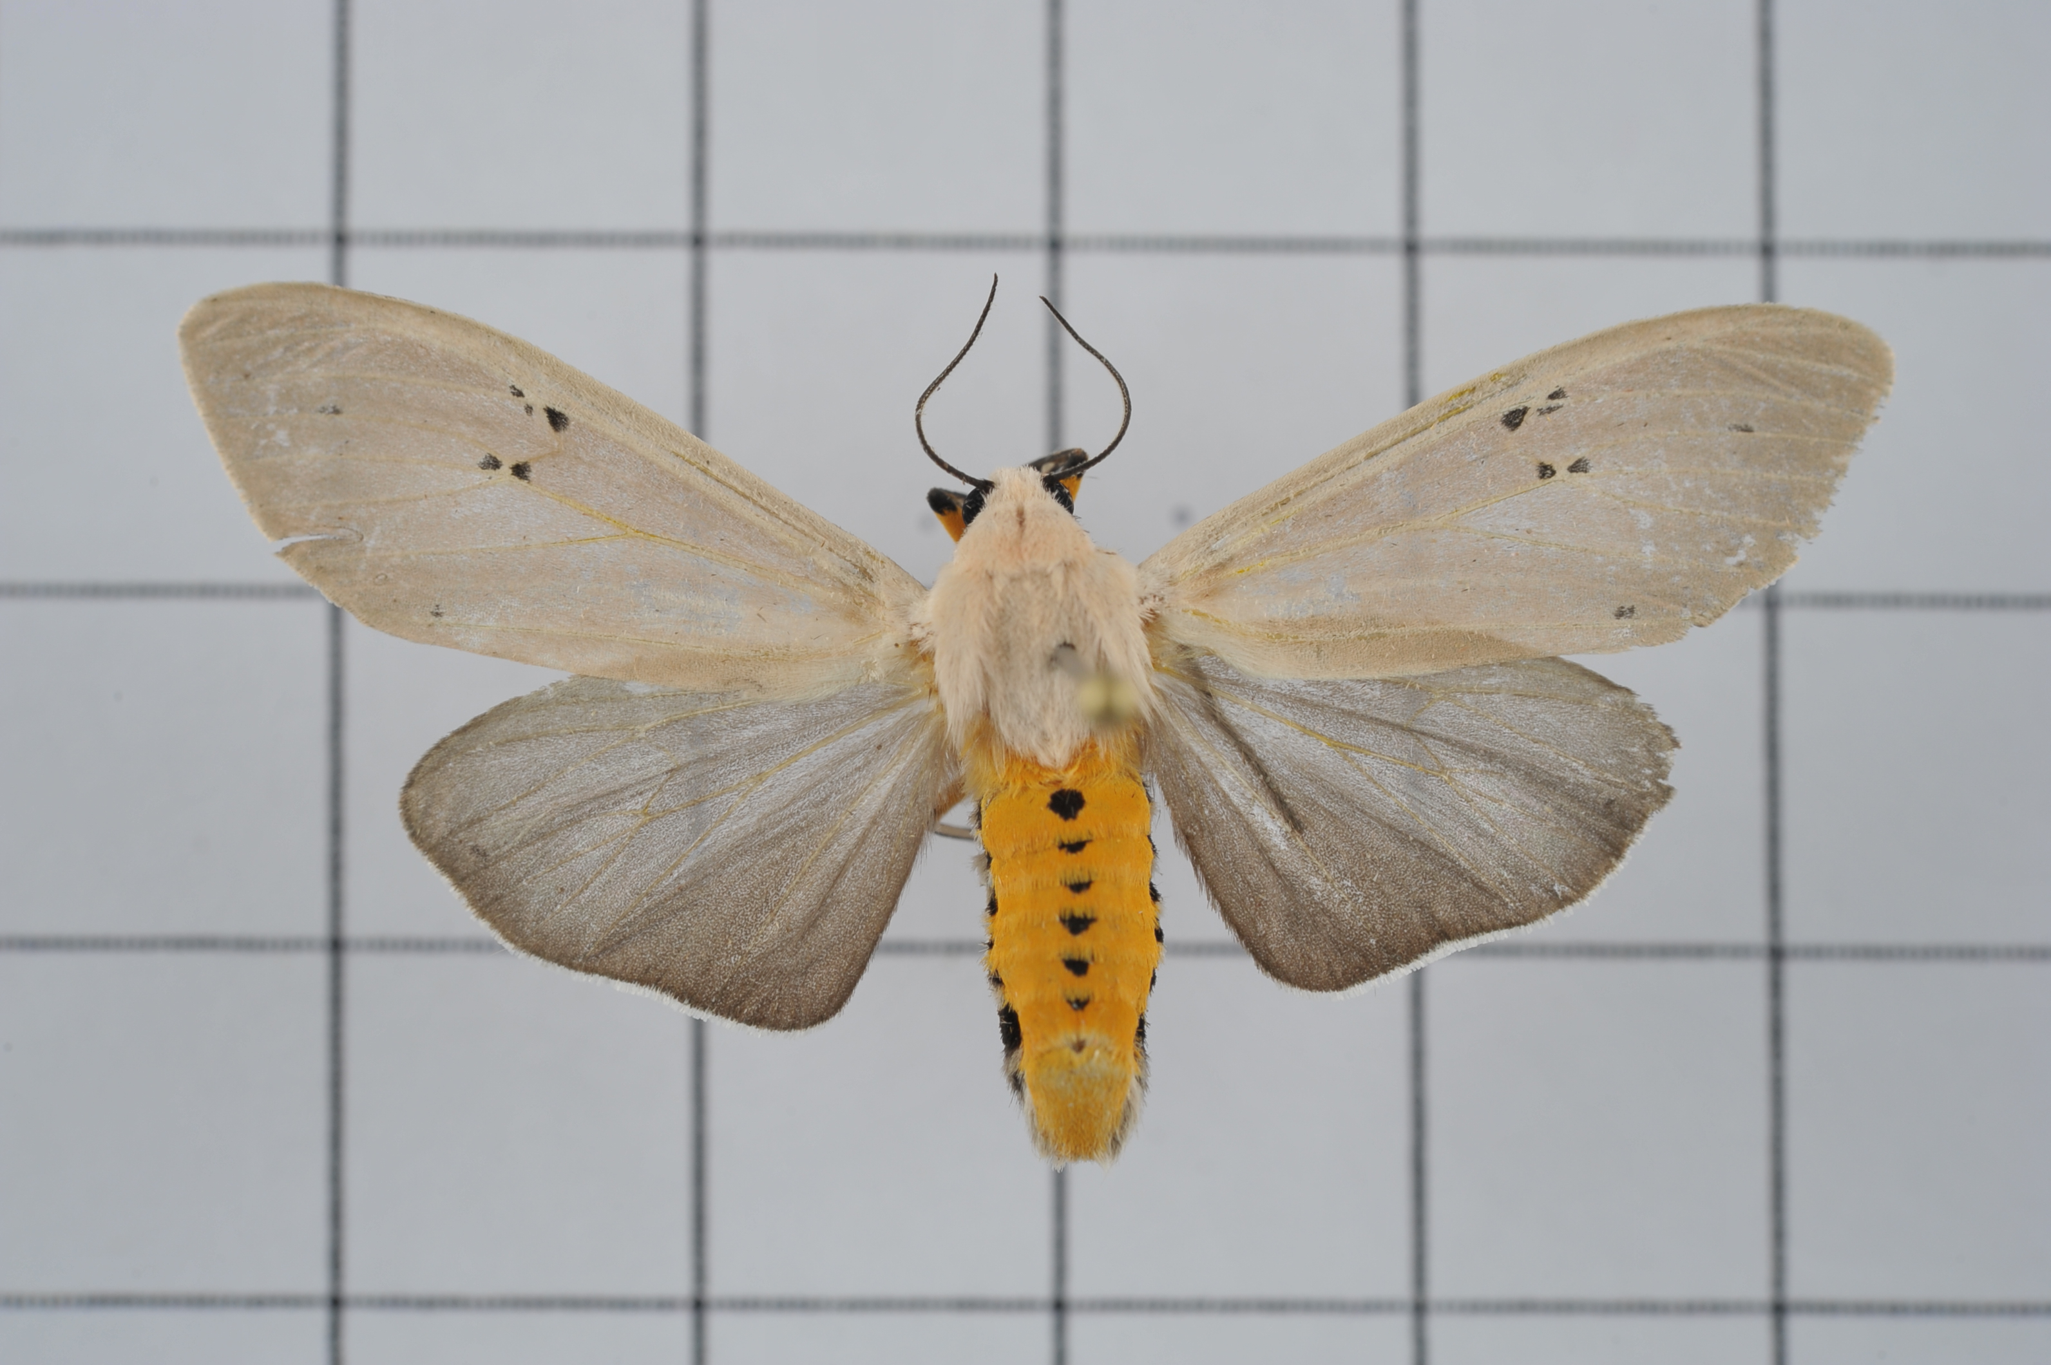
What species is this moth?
Creatonotos transiens koni
